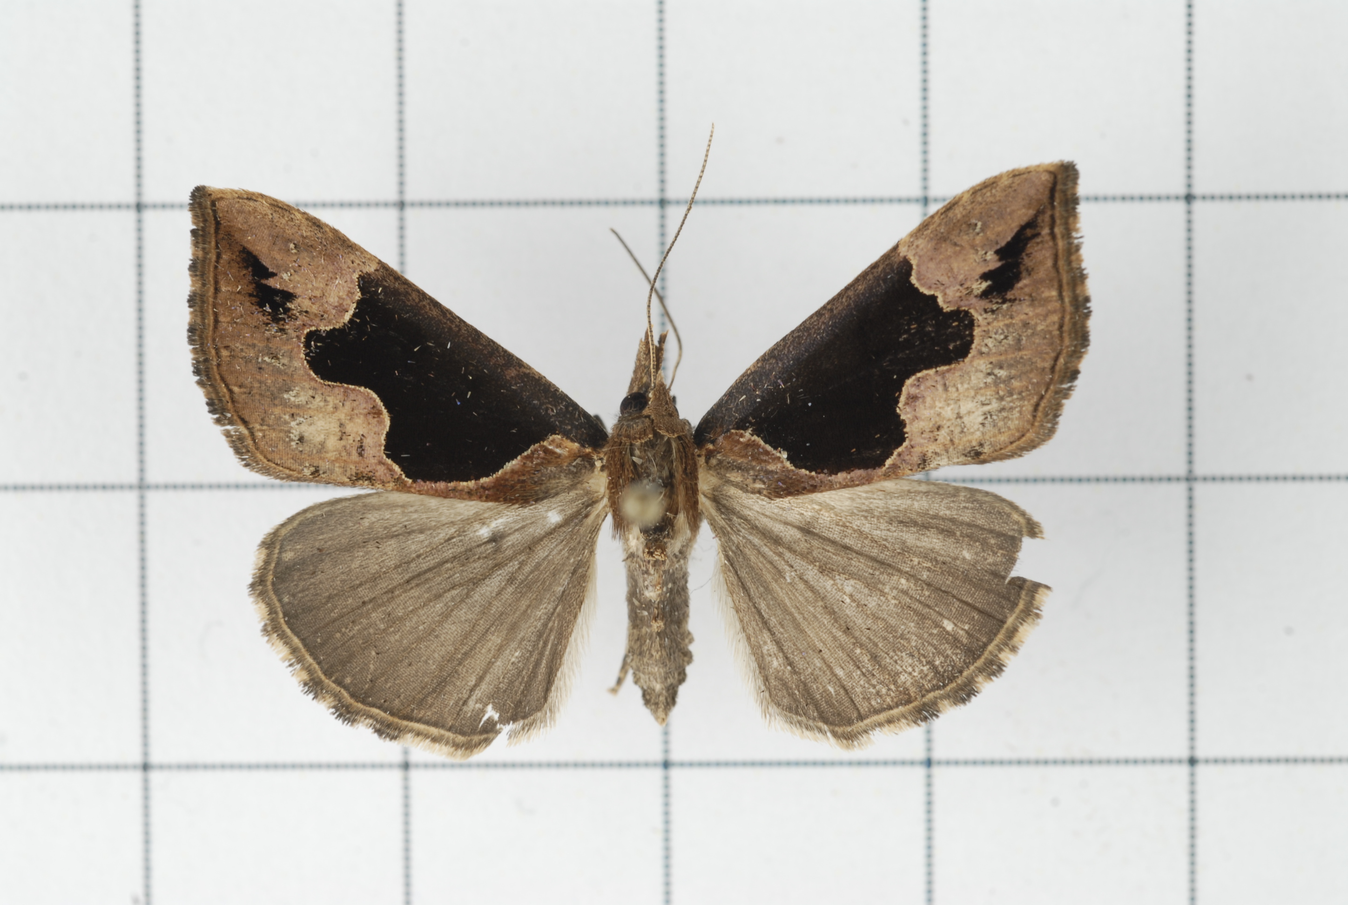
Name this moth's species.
Hypena vestita
